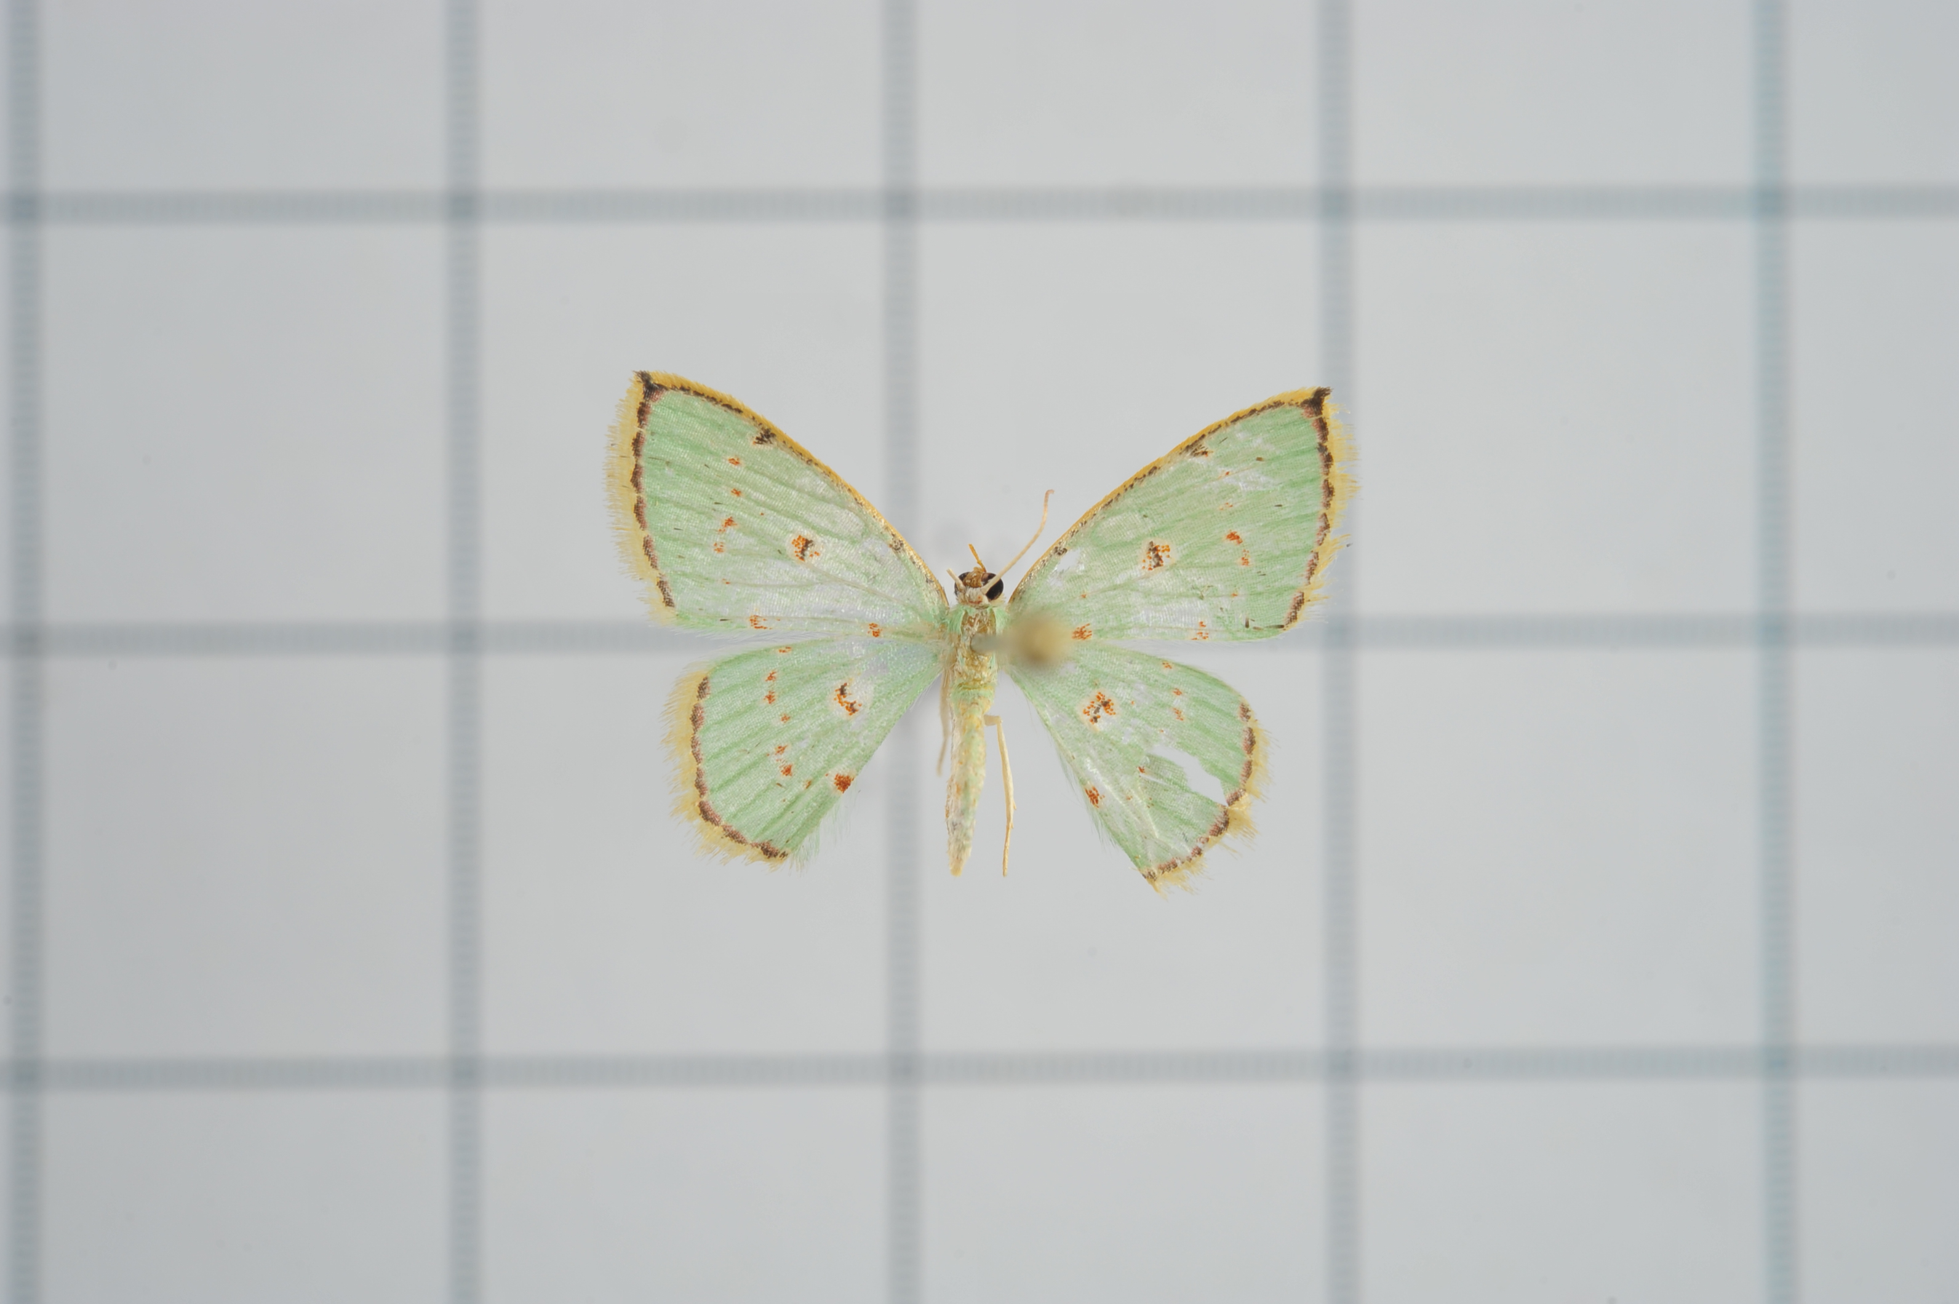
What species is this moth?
Comostola laesaria
